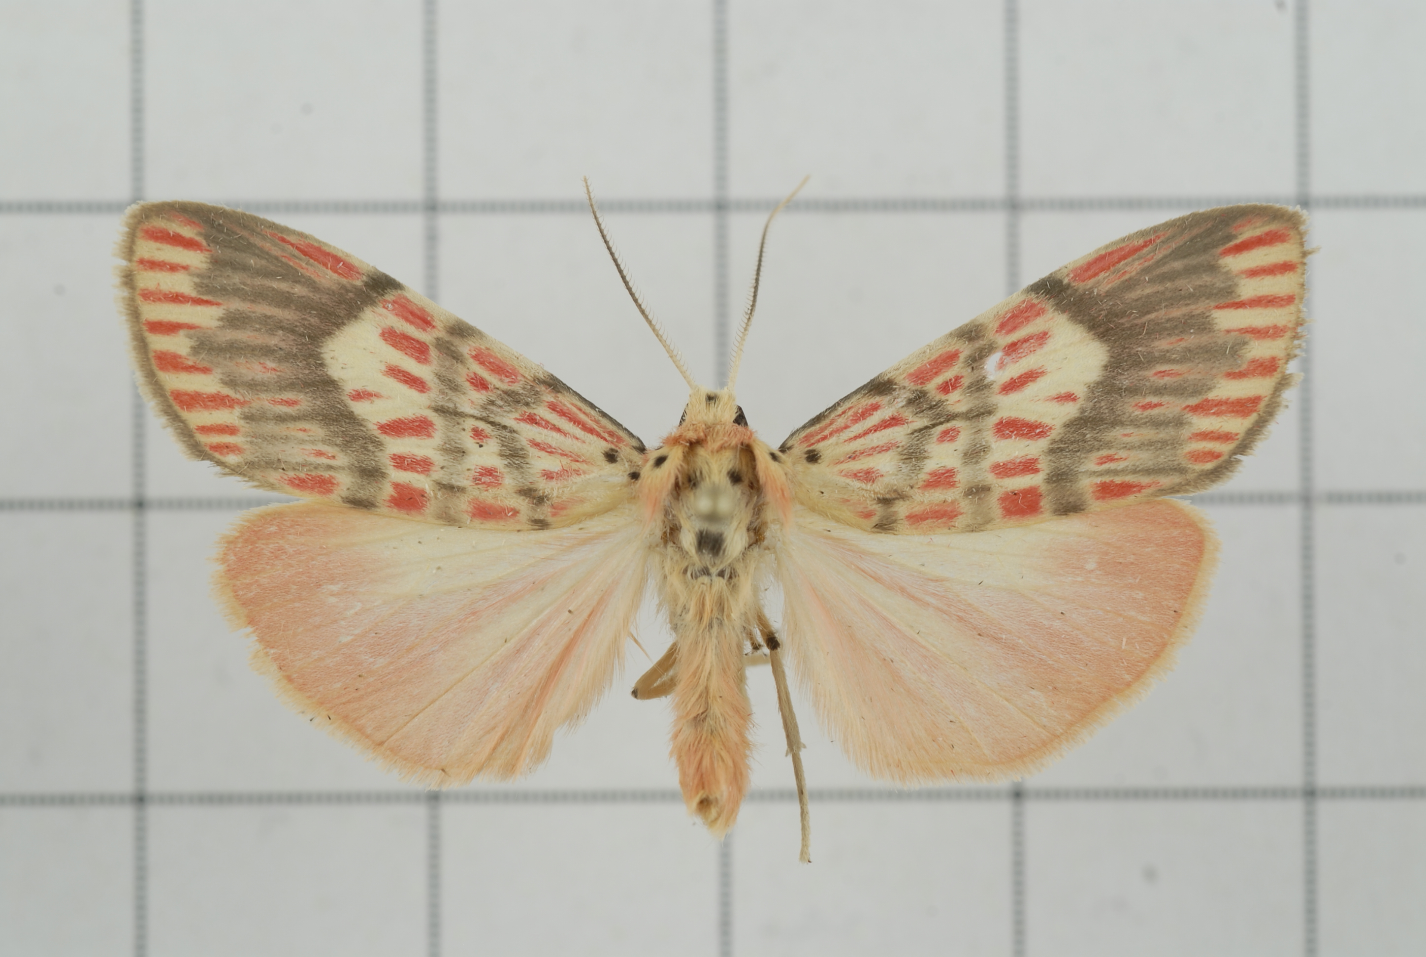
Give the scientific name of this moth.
Barsine fuscozonata
